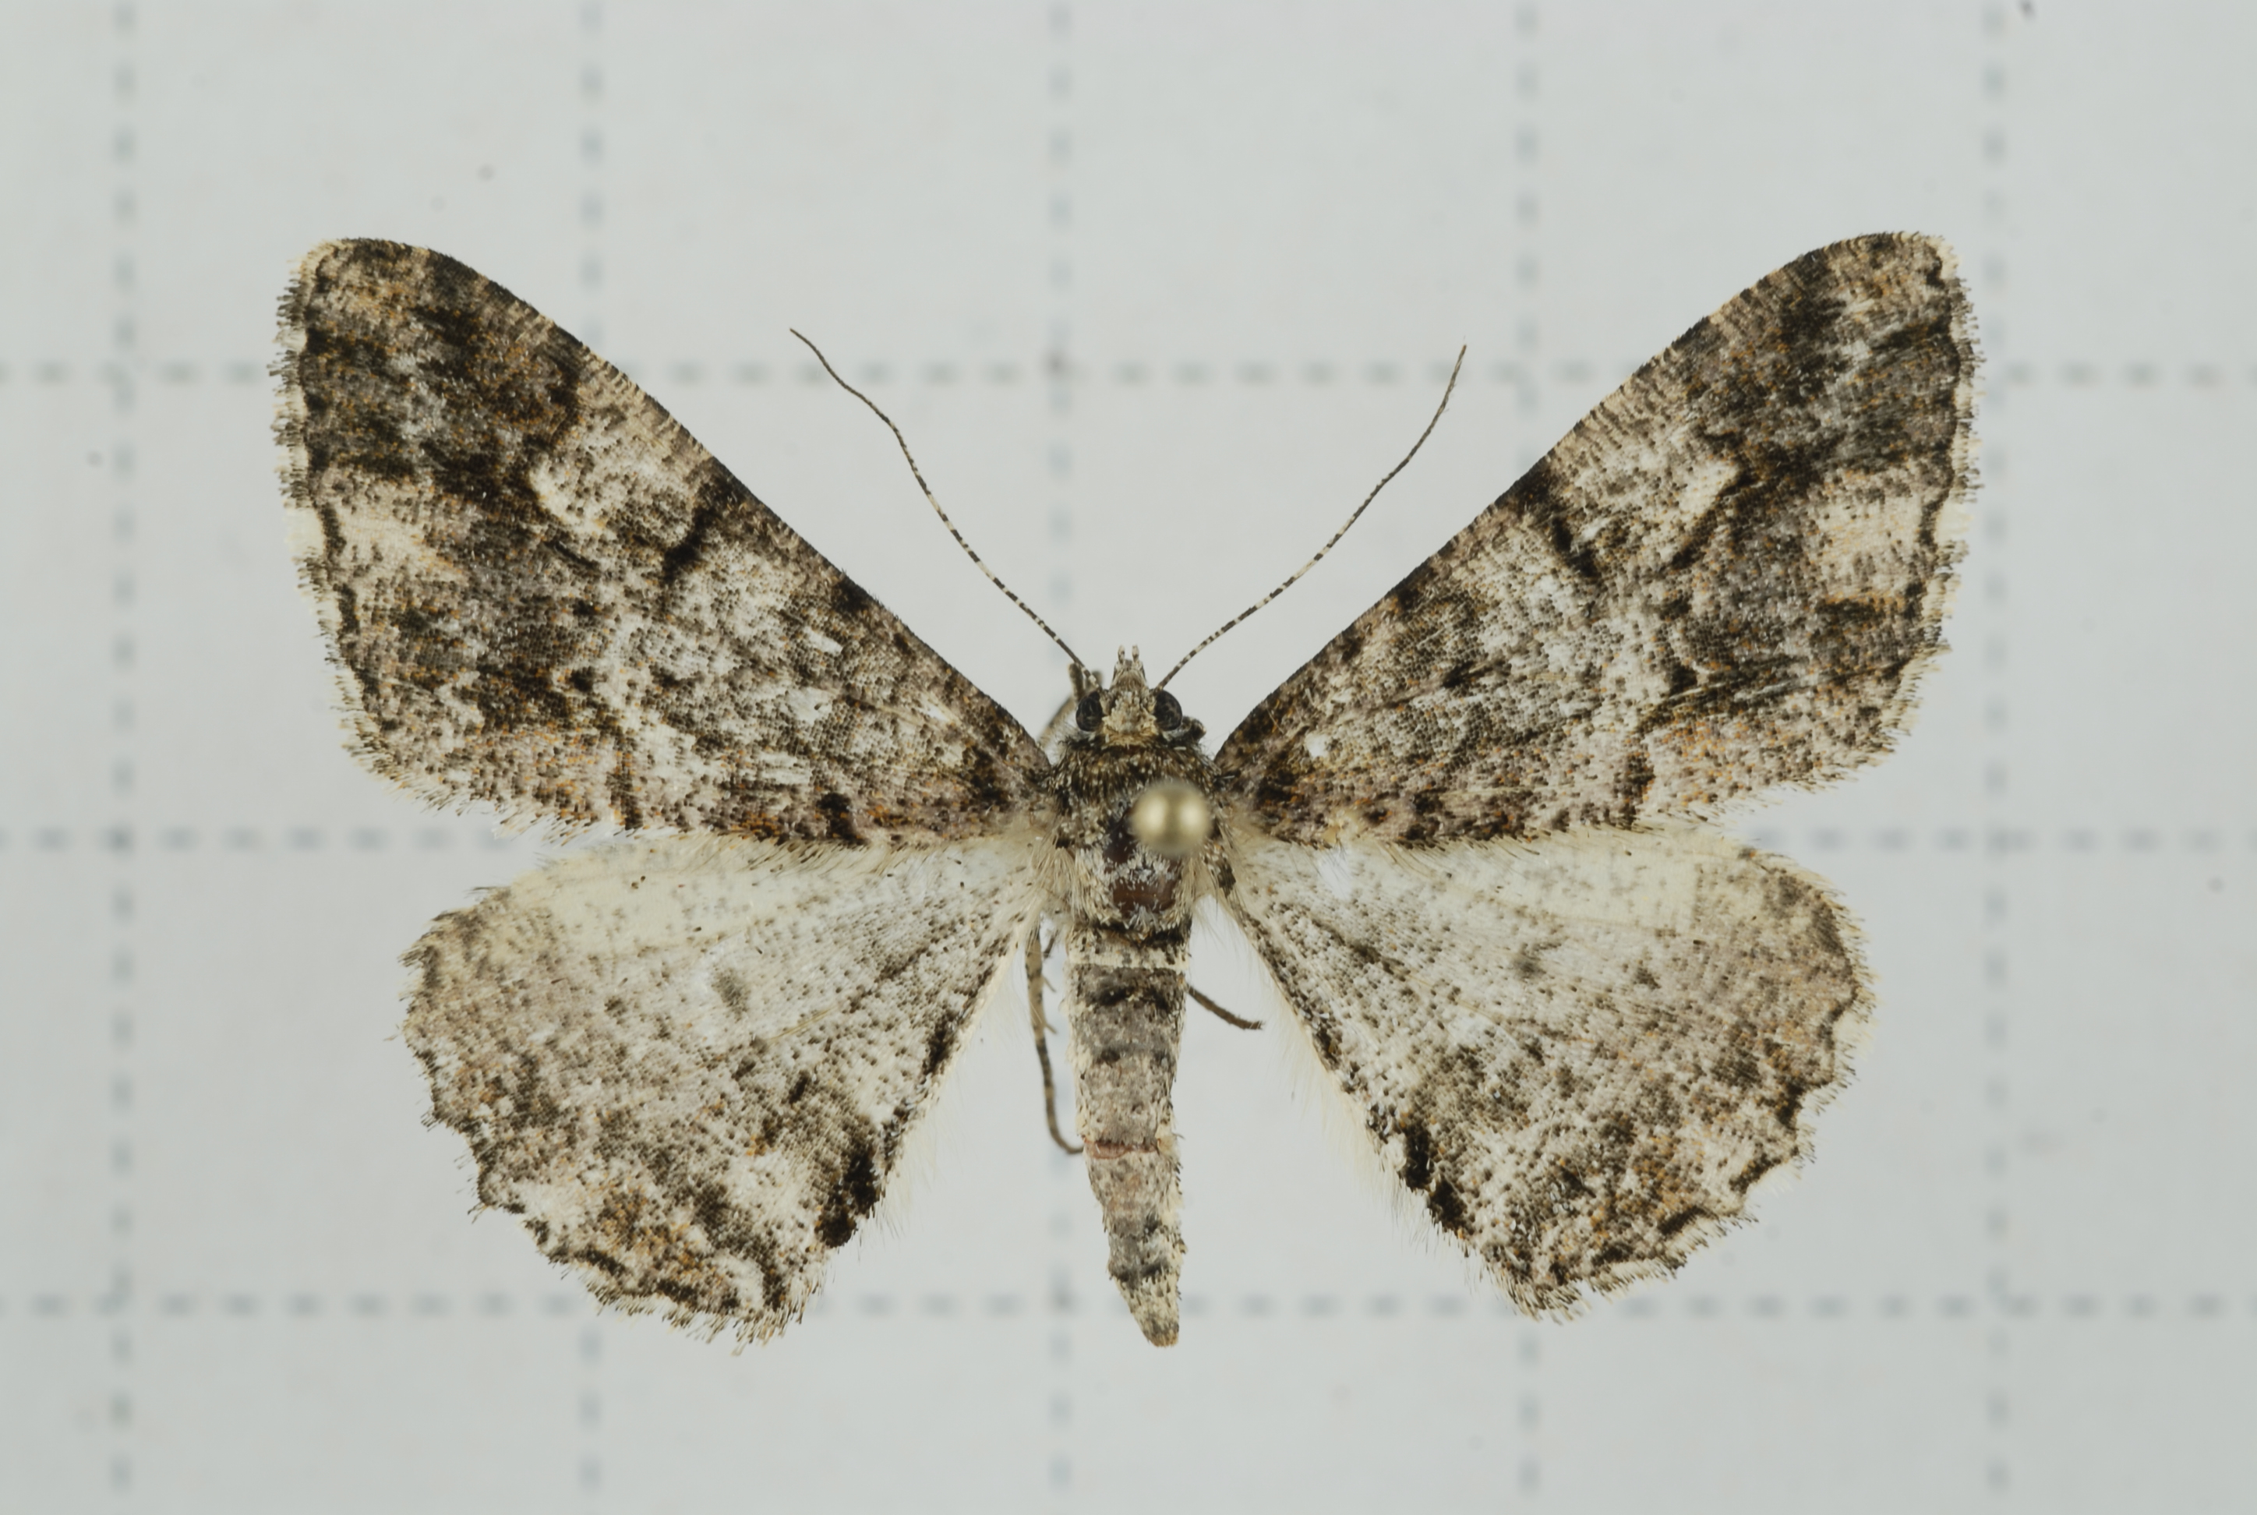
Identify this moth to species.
Alcis taiwanovariegata
